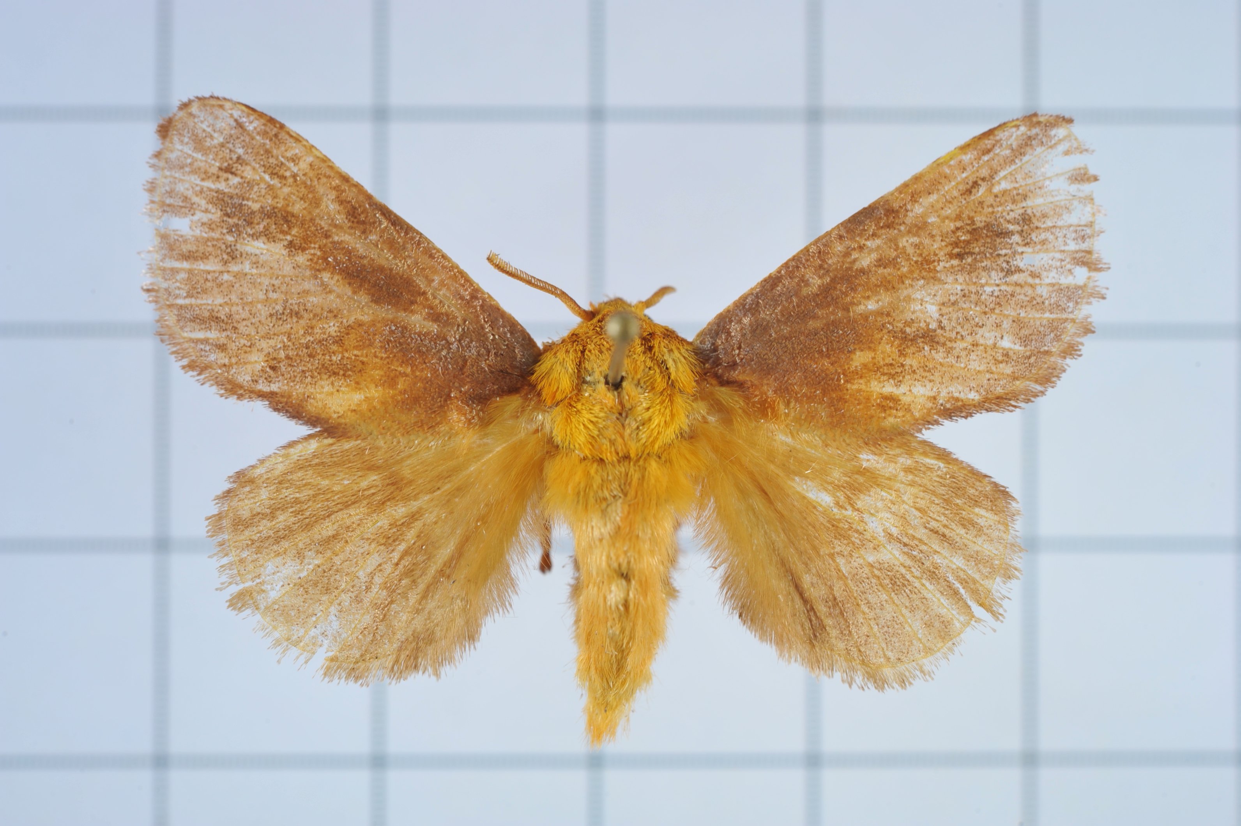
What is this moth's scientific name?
Narosoideus flavidorsalis
